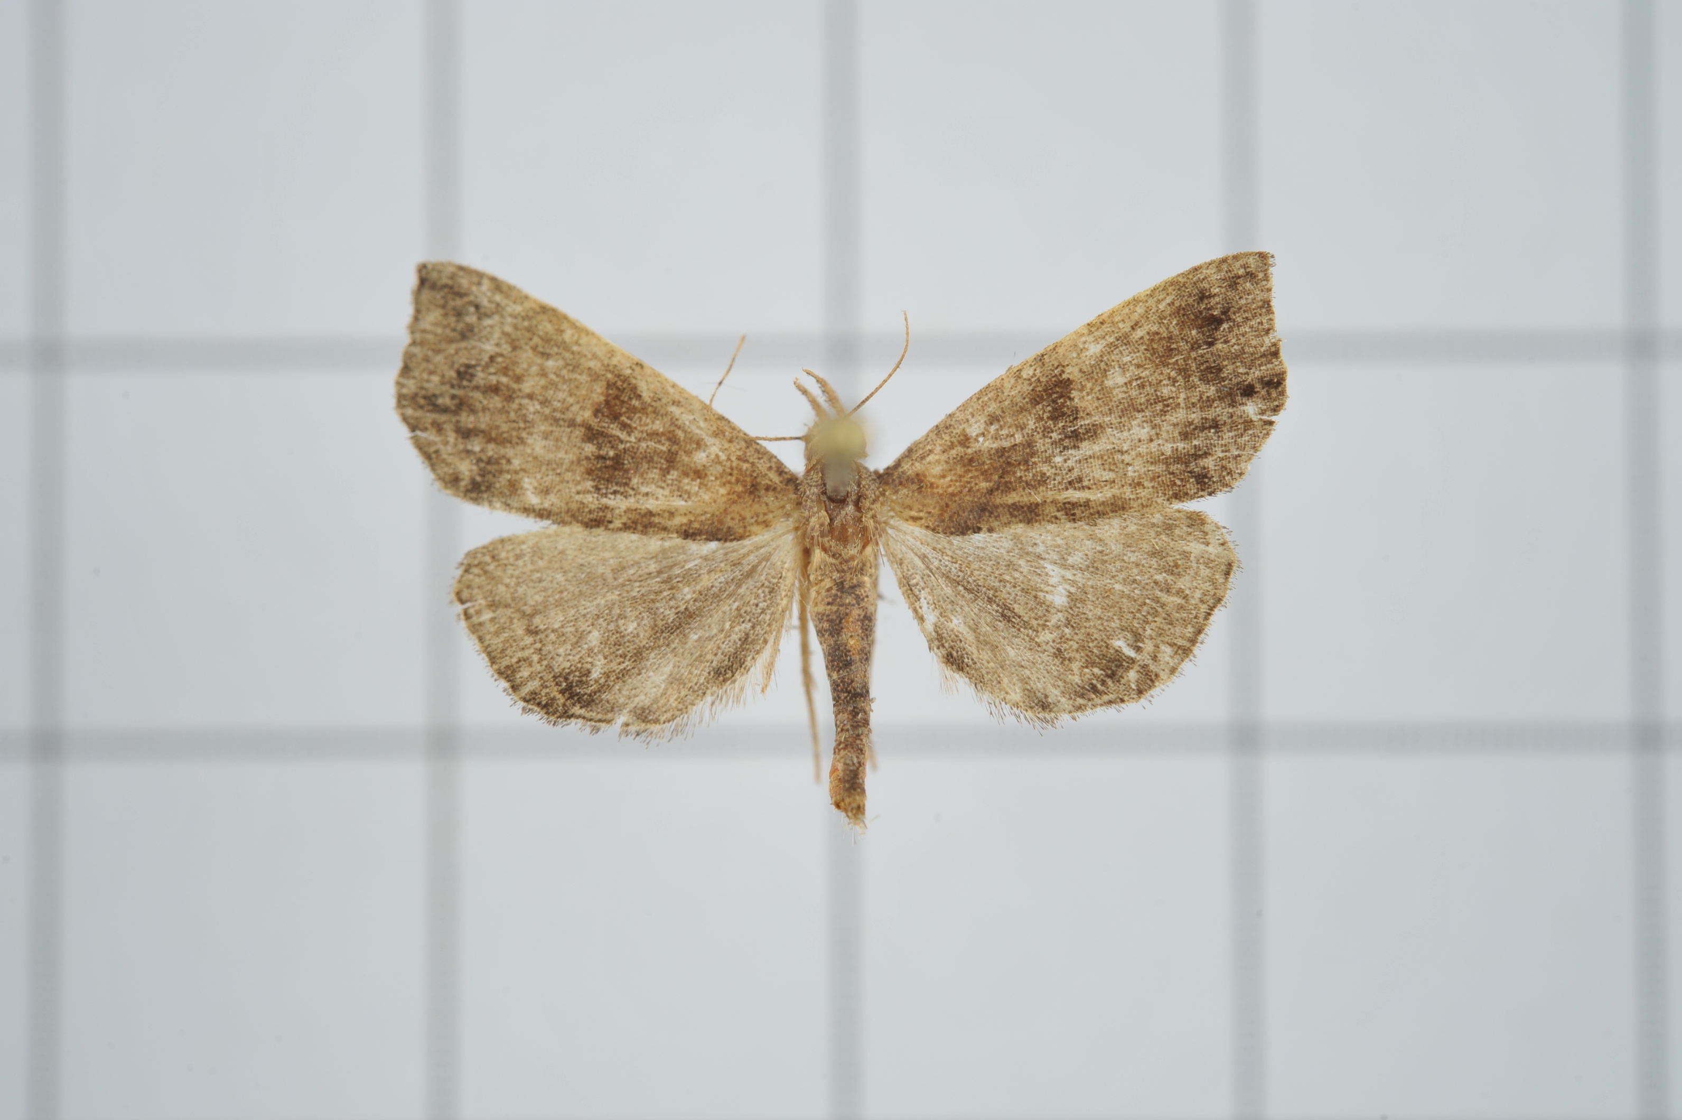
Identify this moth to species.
Hipoepa fractalis
